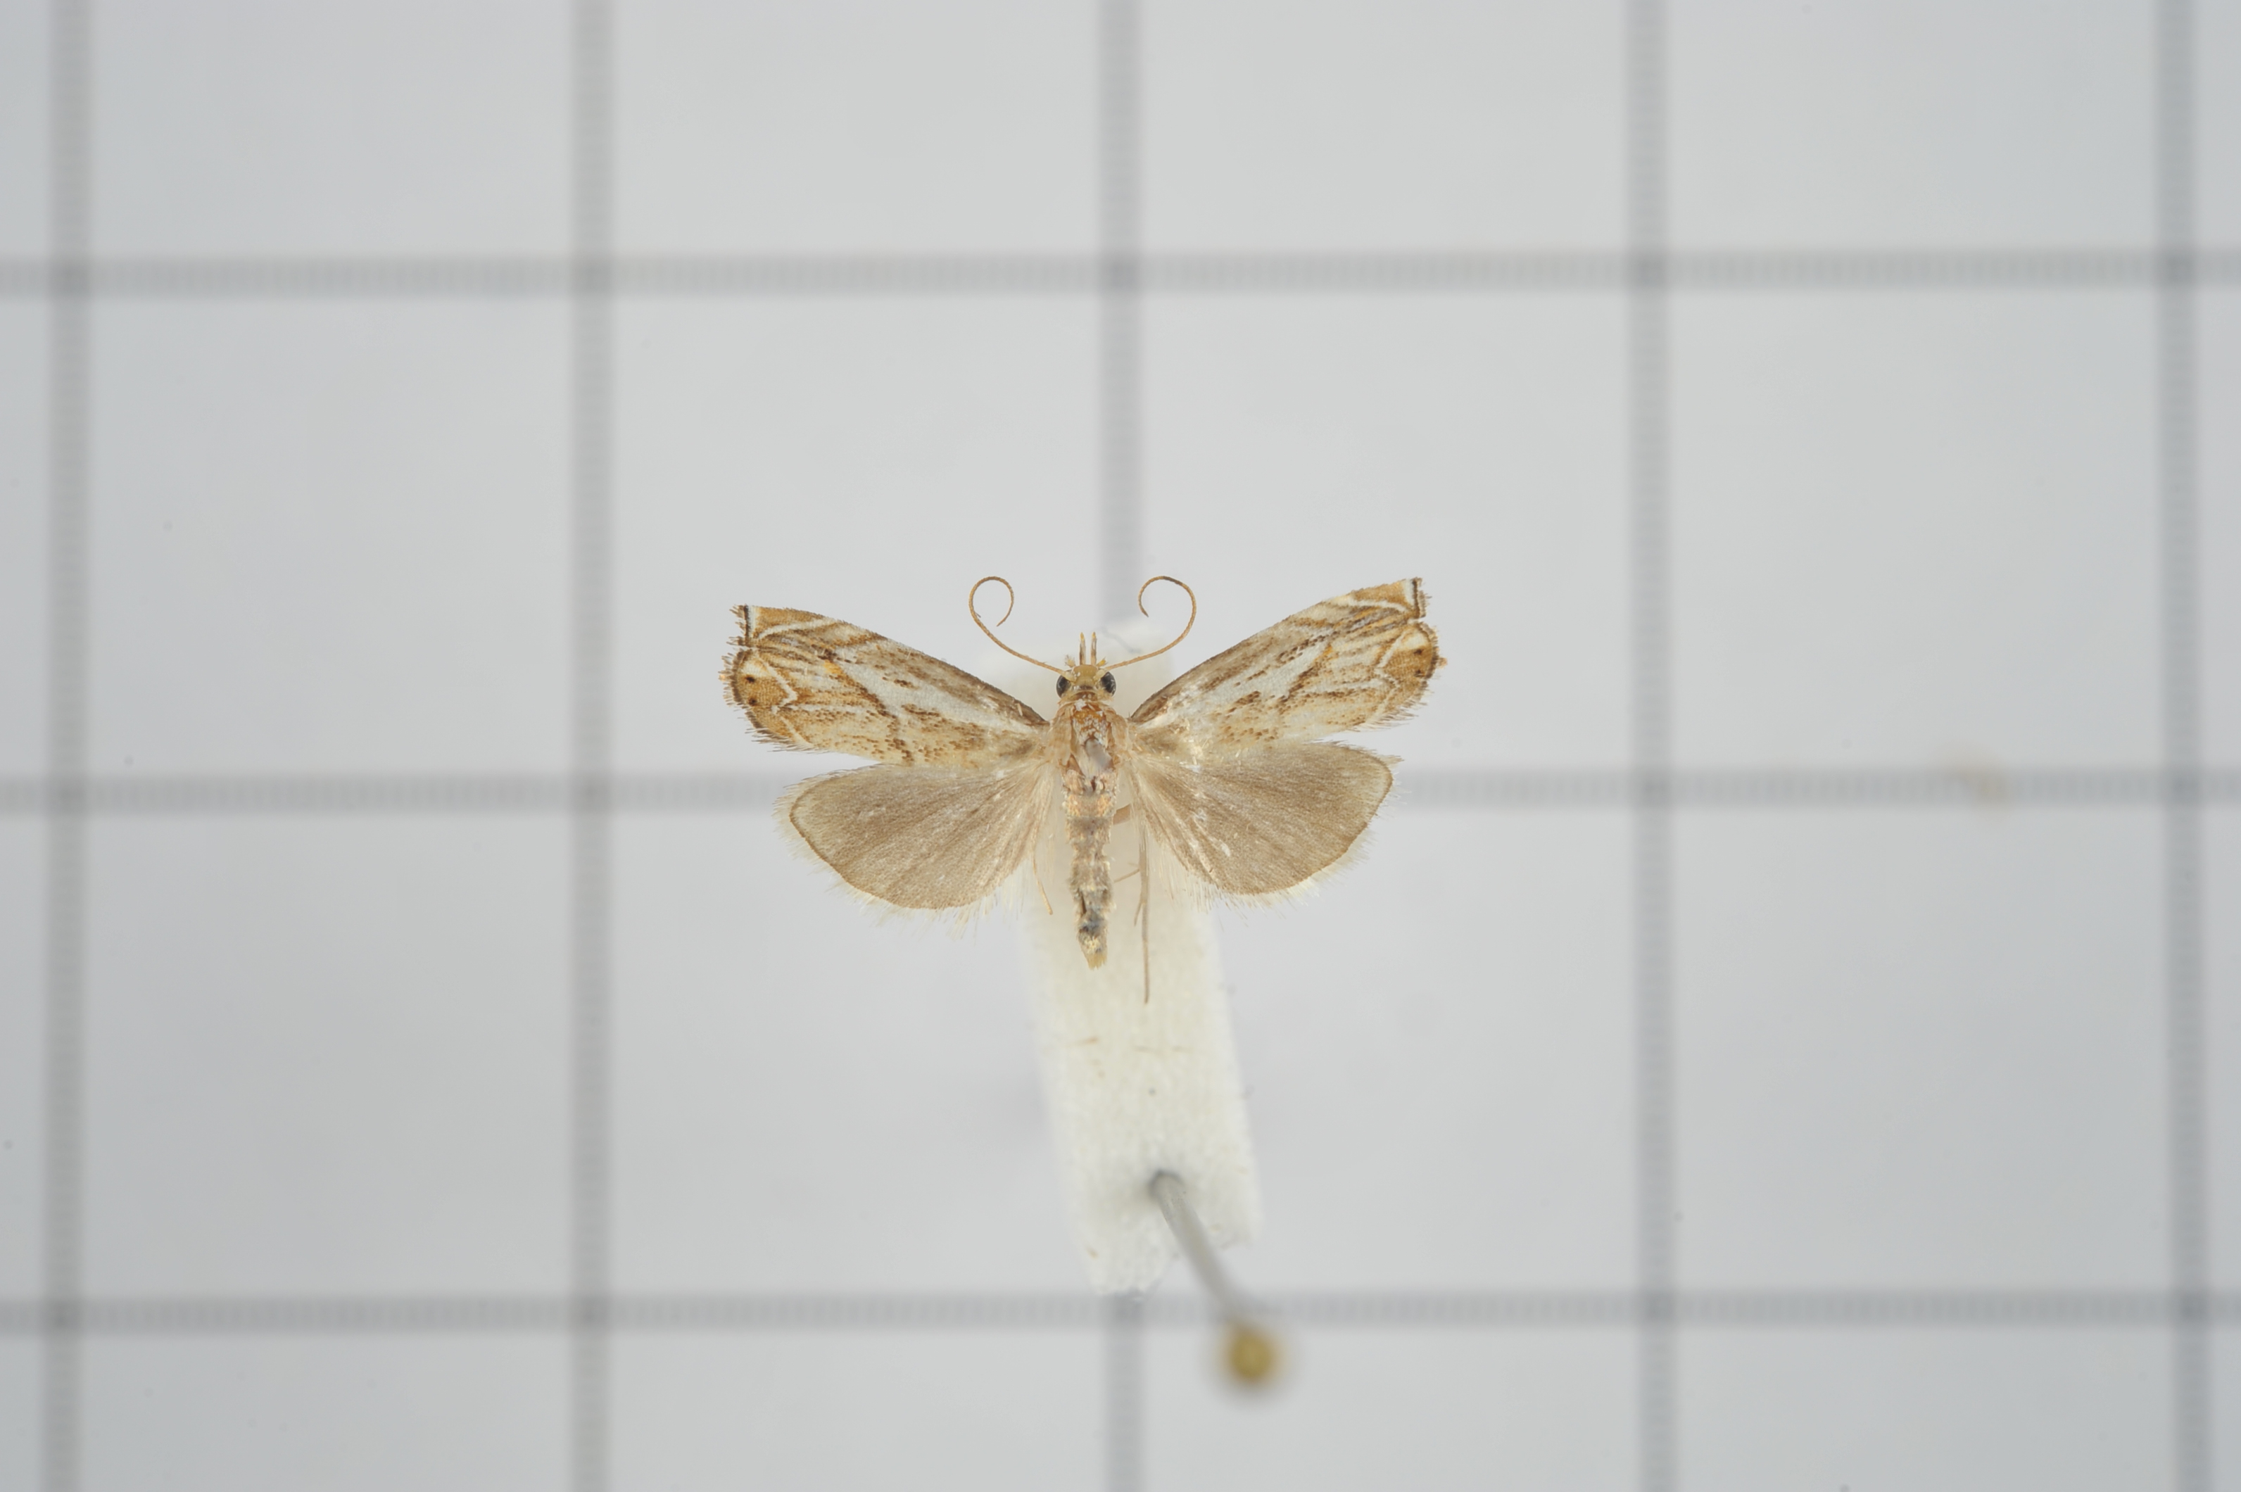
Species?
Roxita bipunctella
